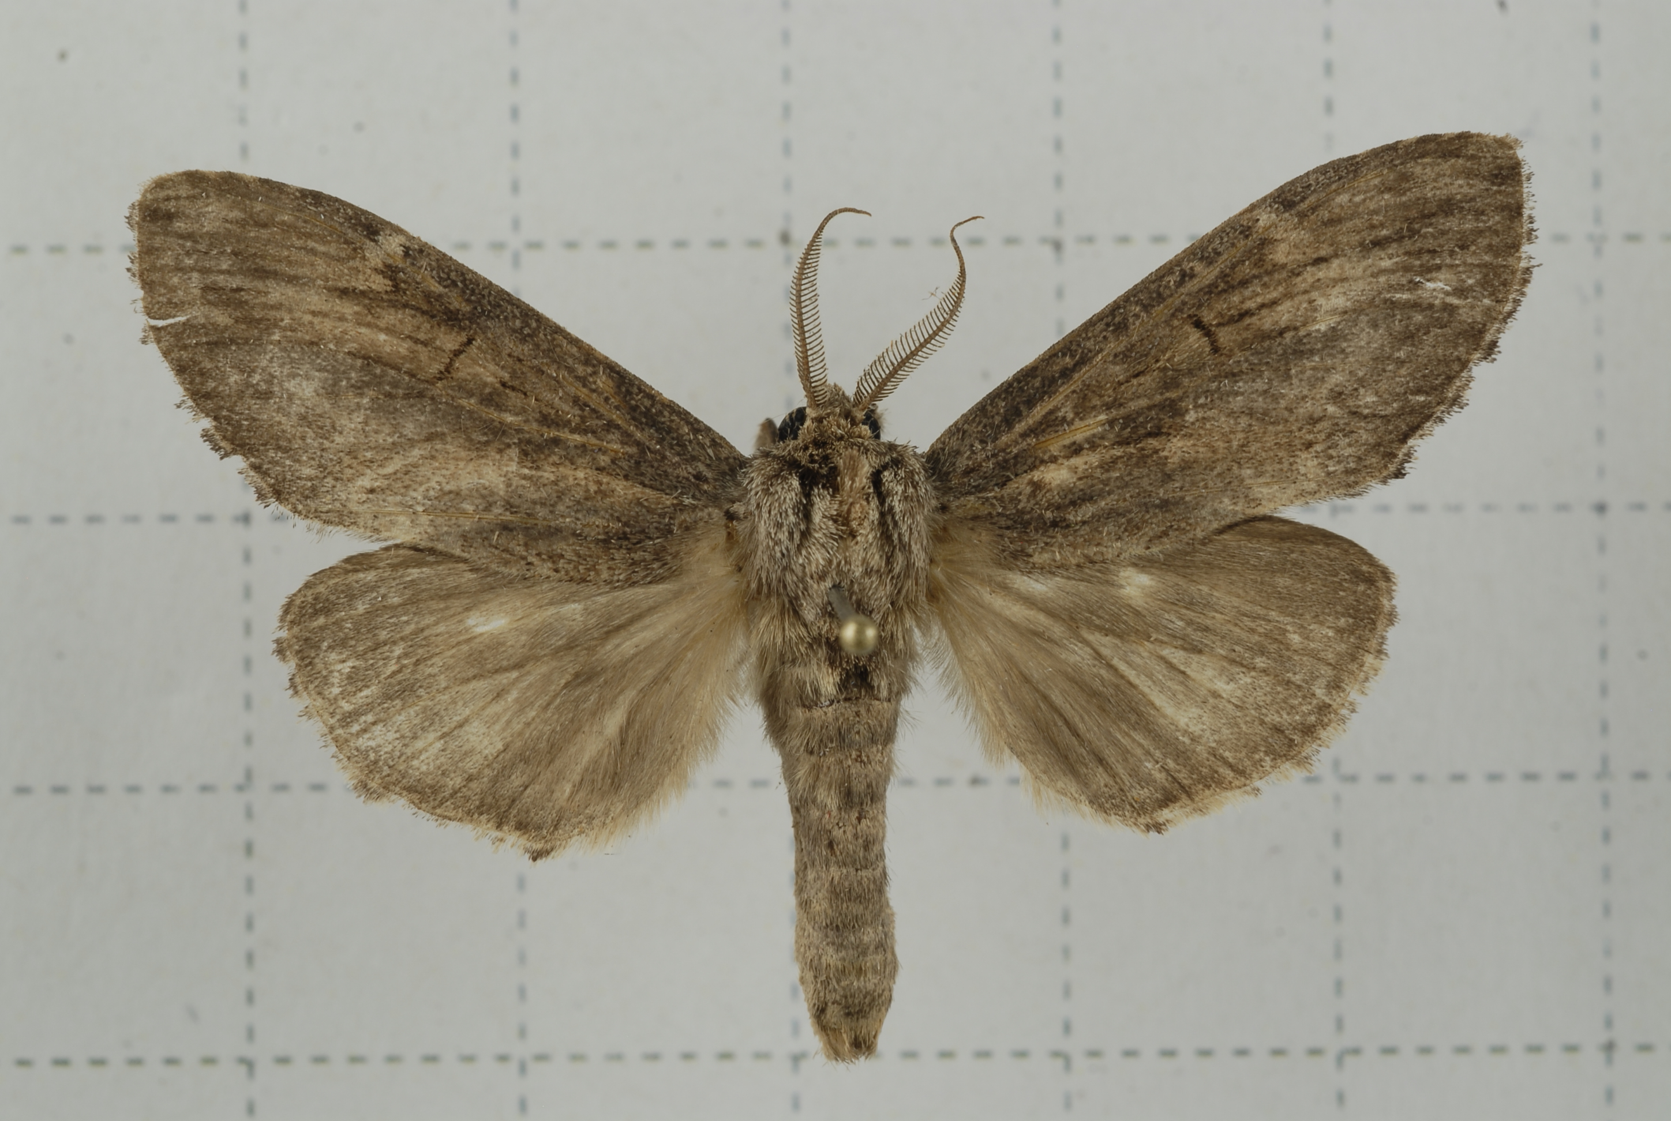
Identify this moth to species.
Allodontoides tenebrosa
